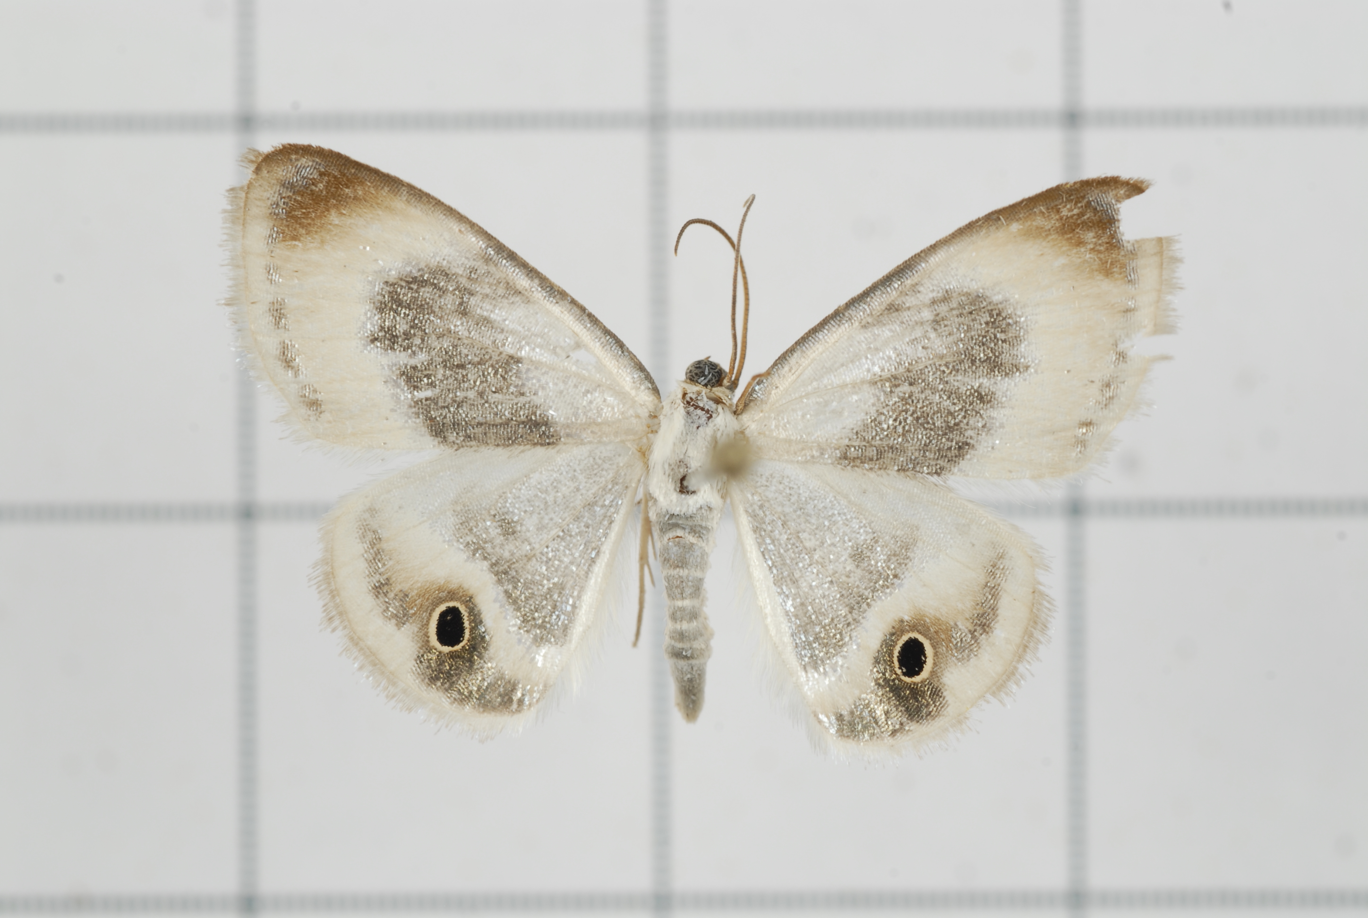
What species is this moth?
Tasta argozana
